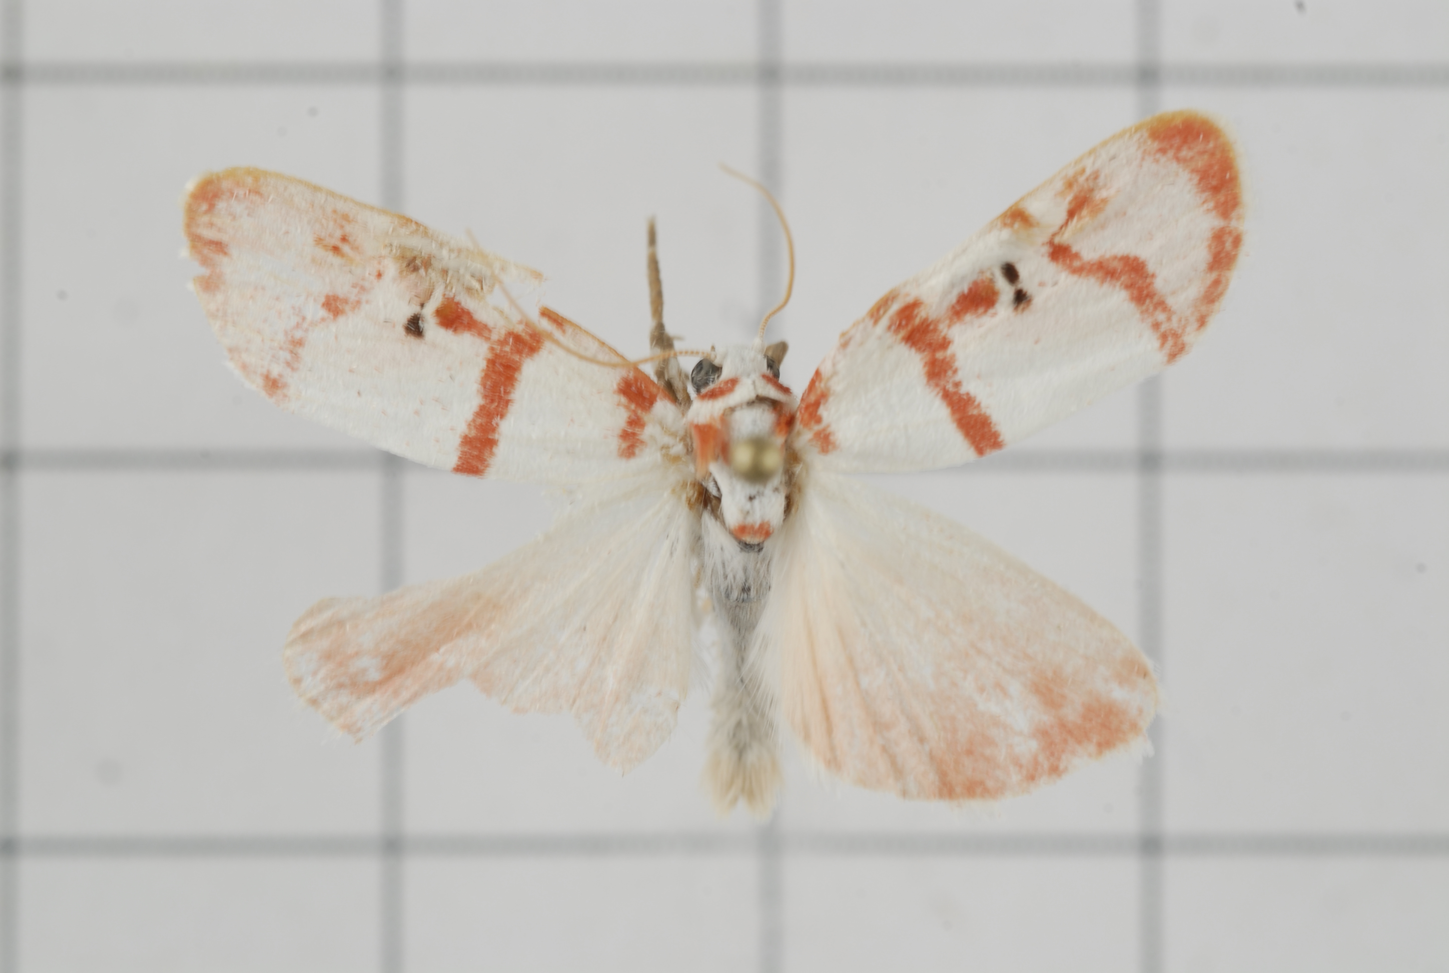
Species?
Cyana hamata hamata
